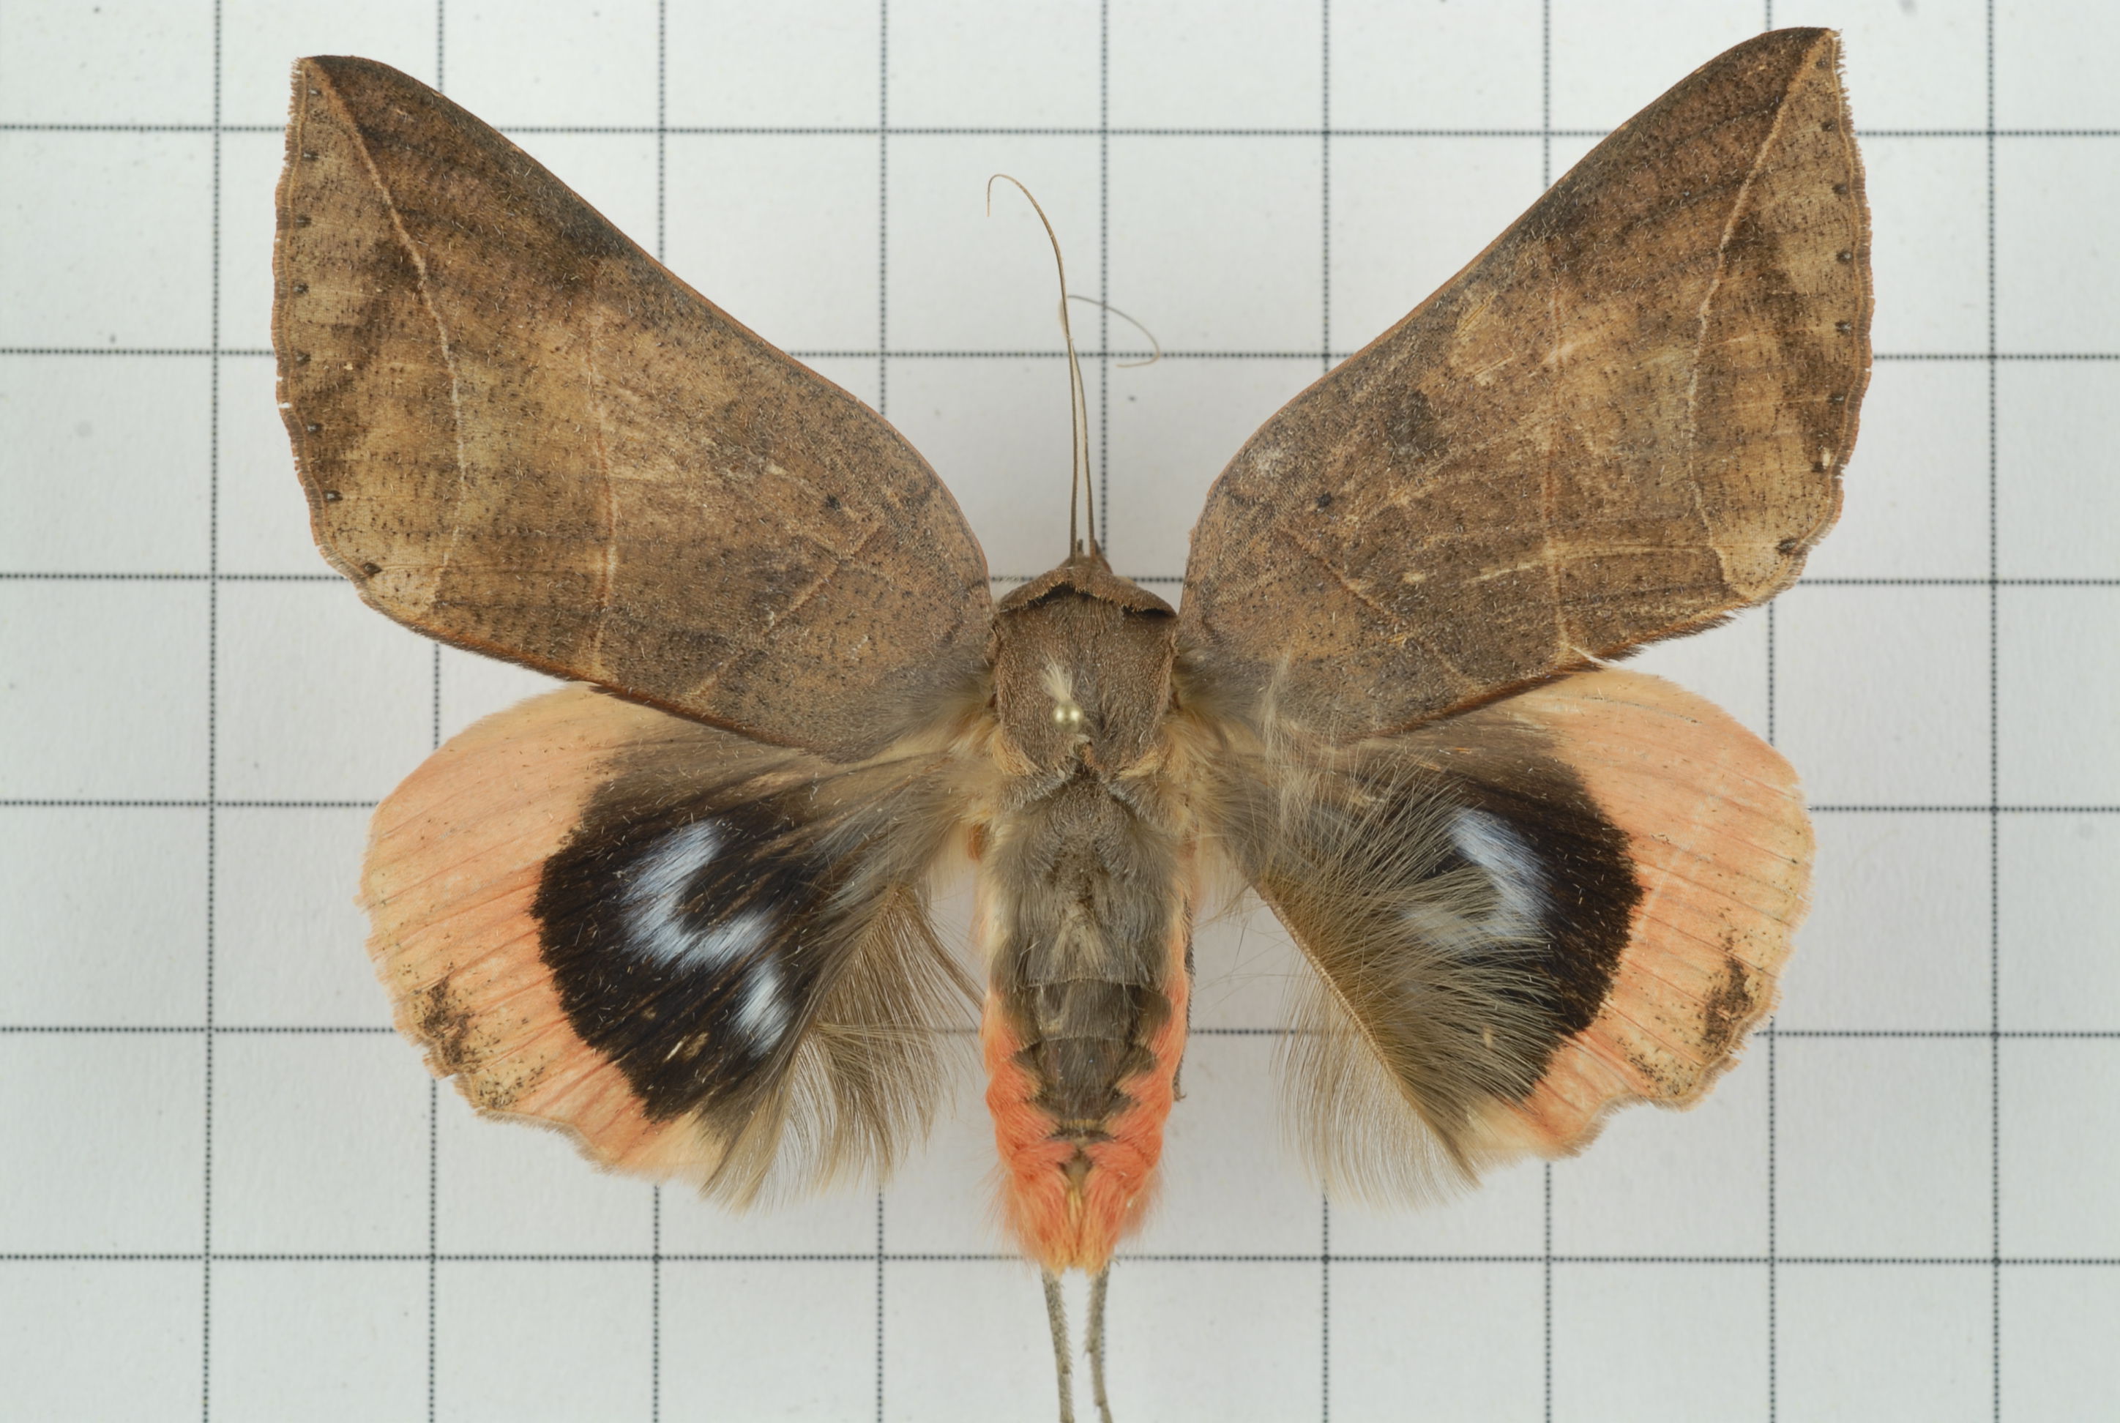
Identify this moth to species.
Thyas juno
